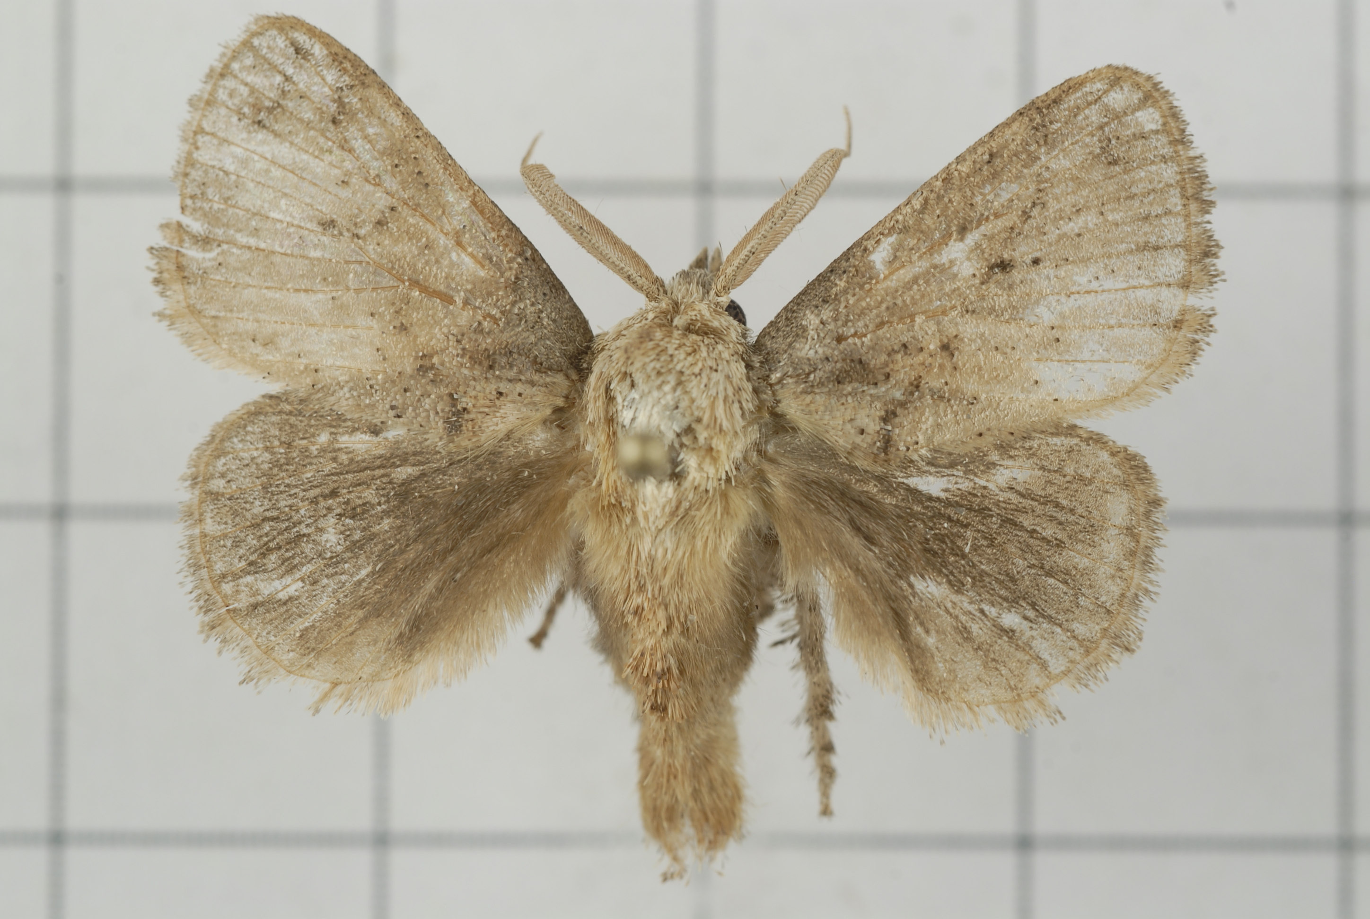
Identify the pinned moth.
Susica sinensis
